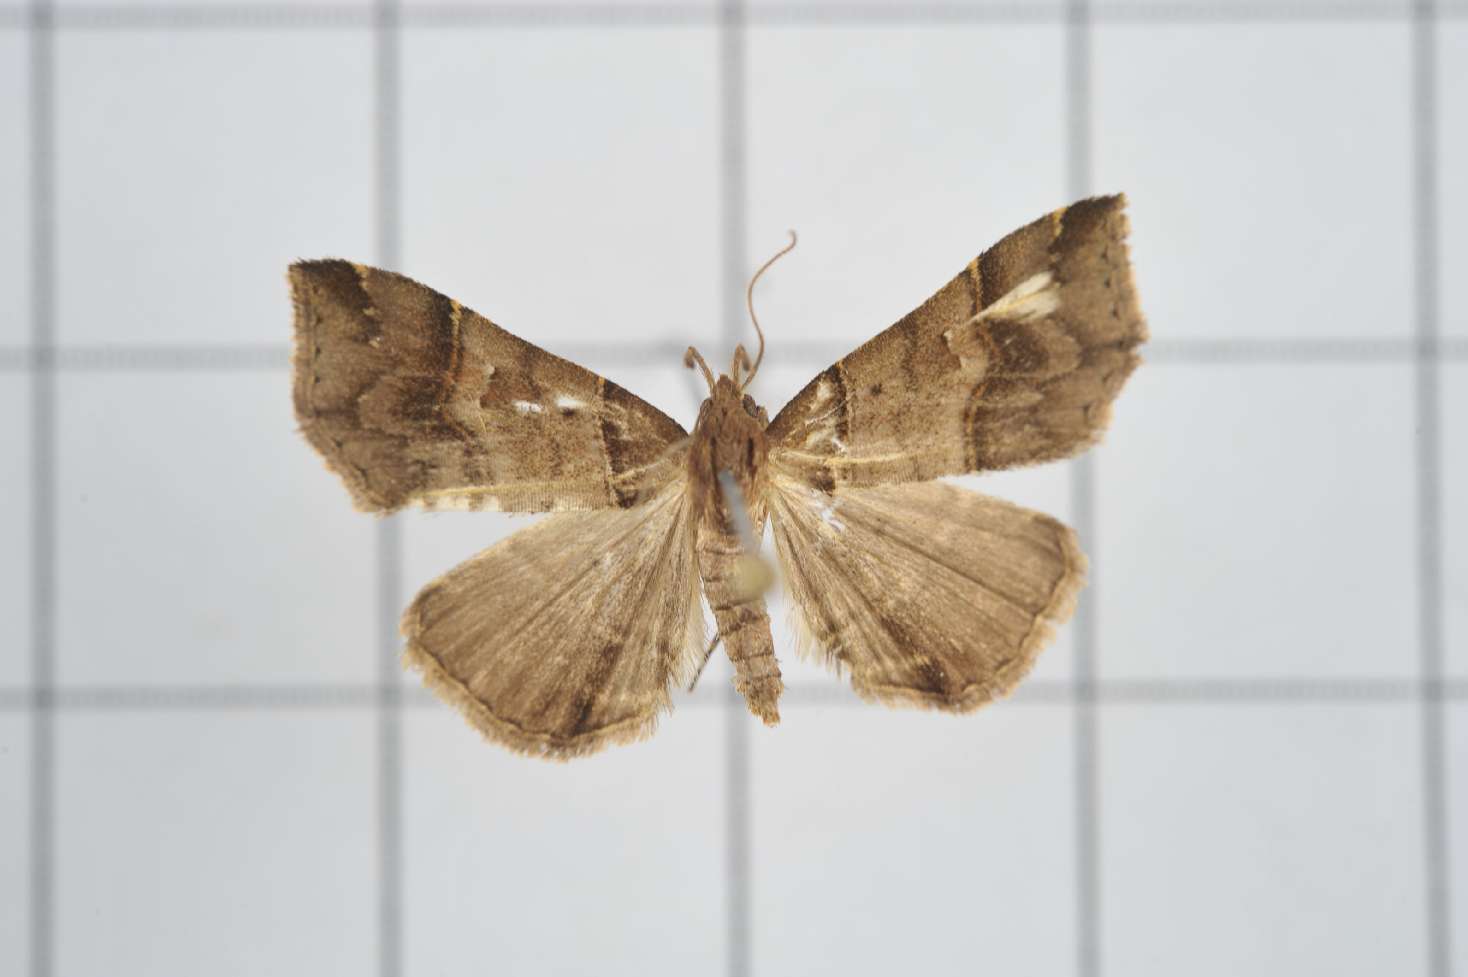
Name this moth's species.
Bertula kosemponica
